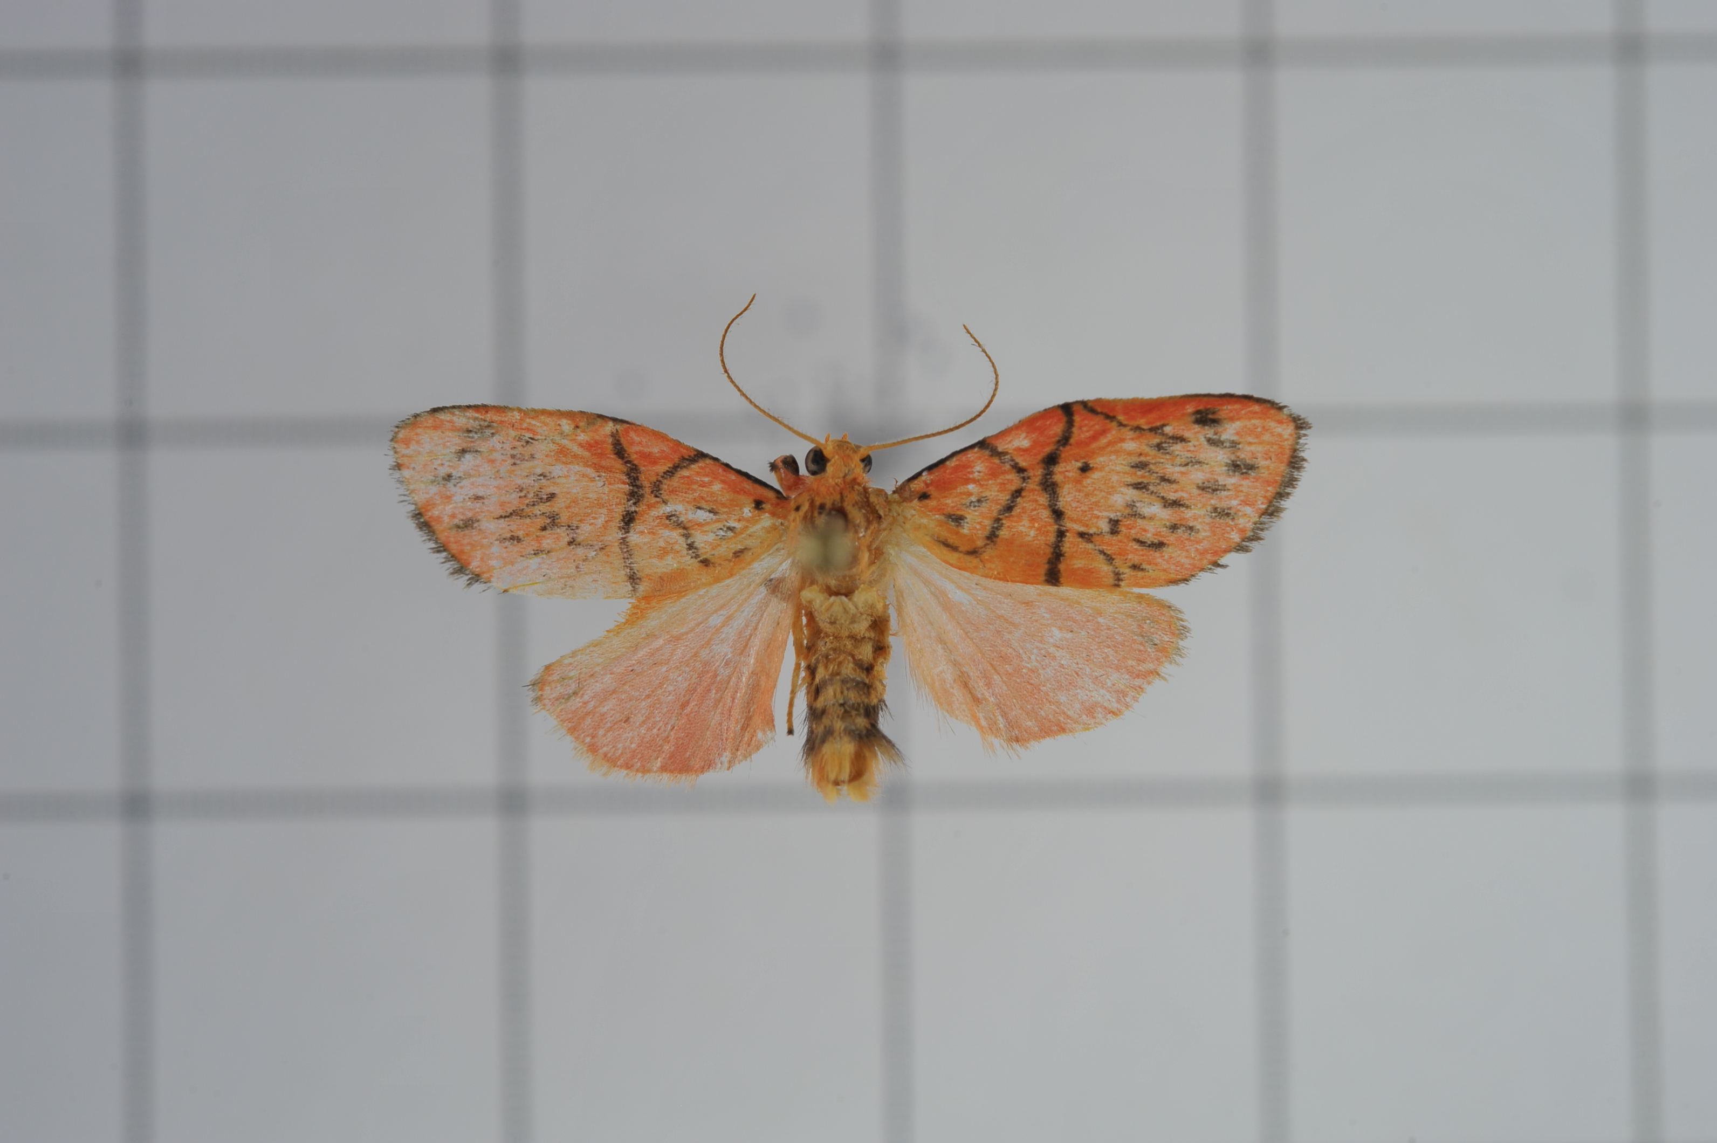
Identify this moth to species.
Aberrasine lichenshihi
